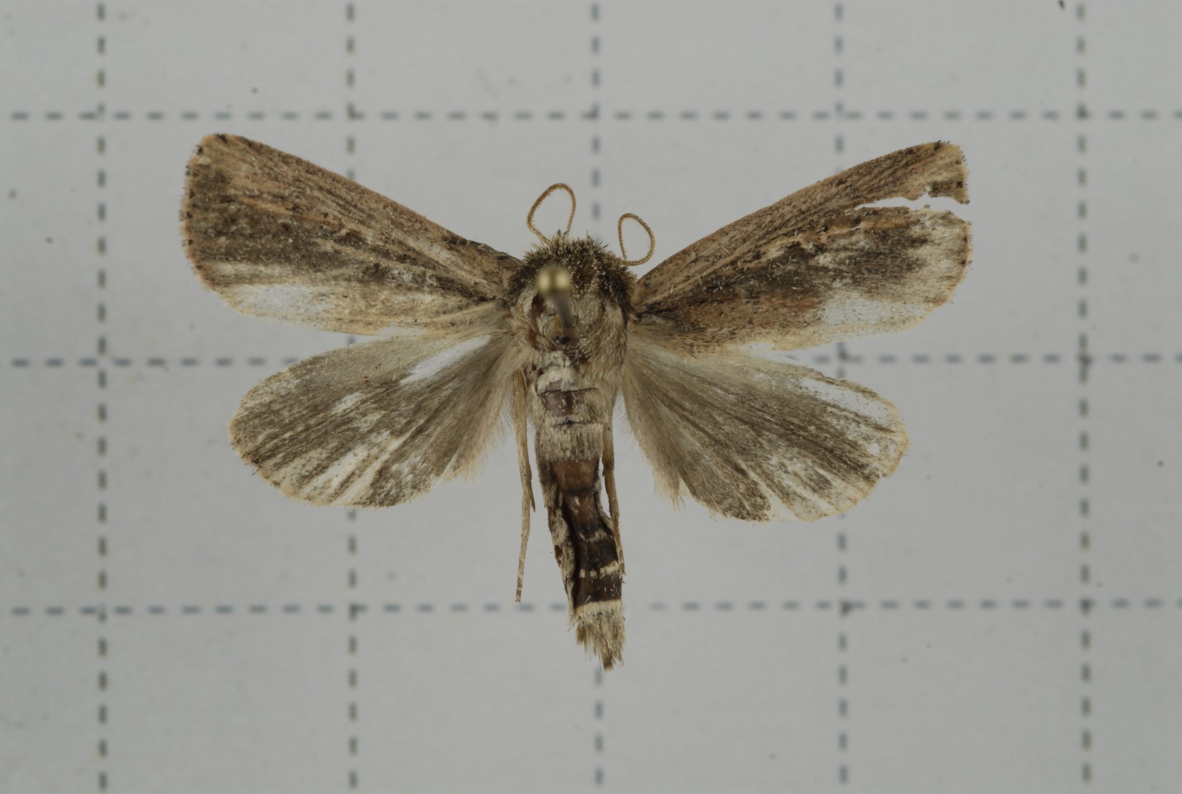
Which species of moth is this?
Sesamia nigropunctata
